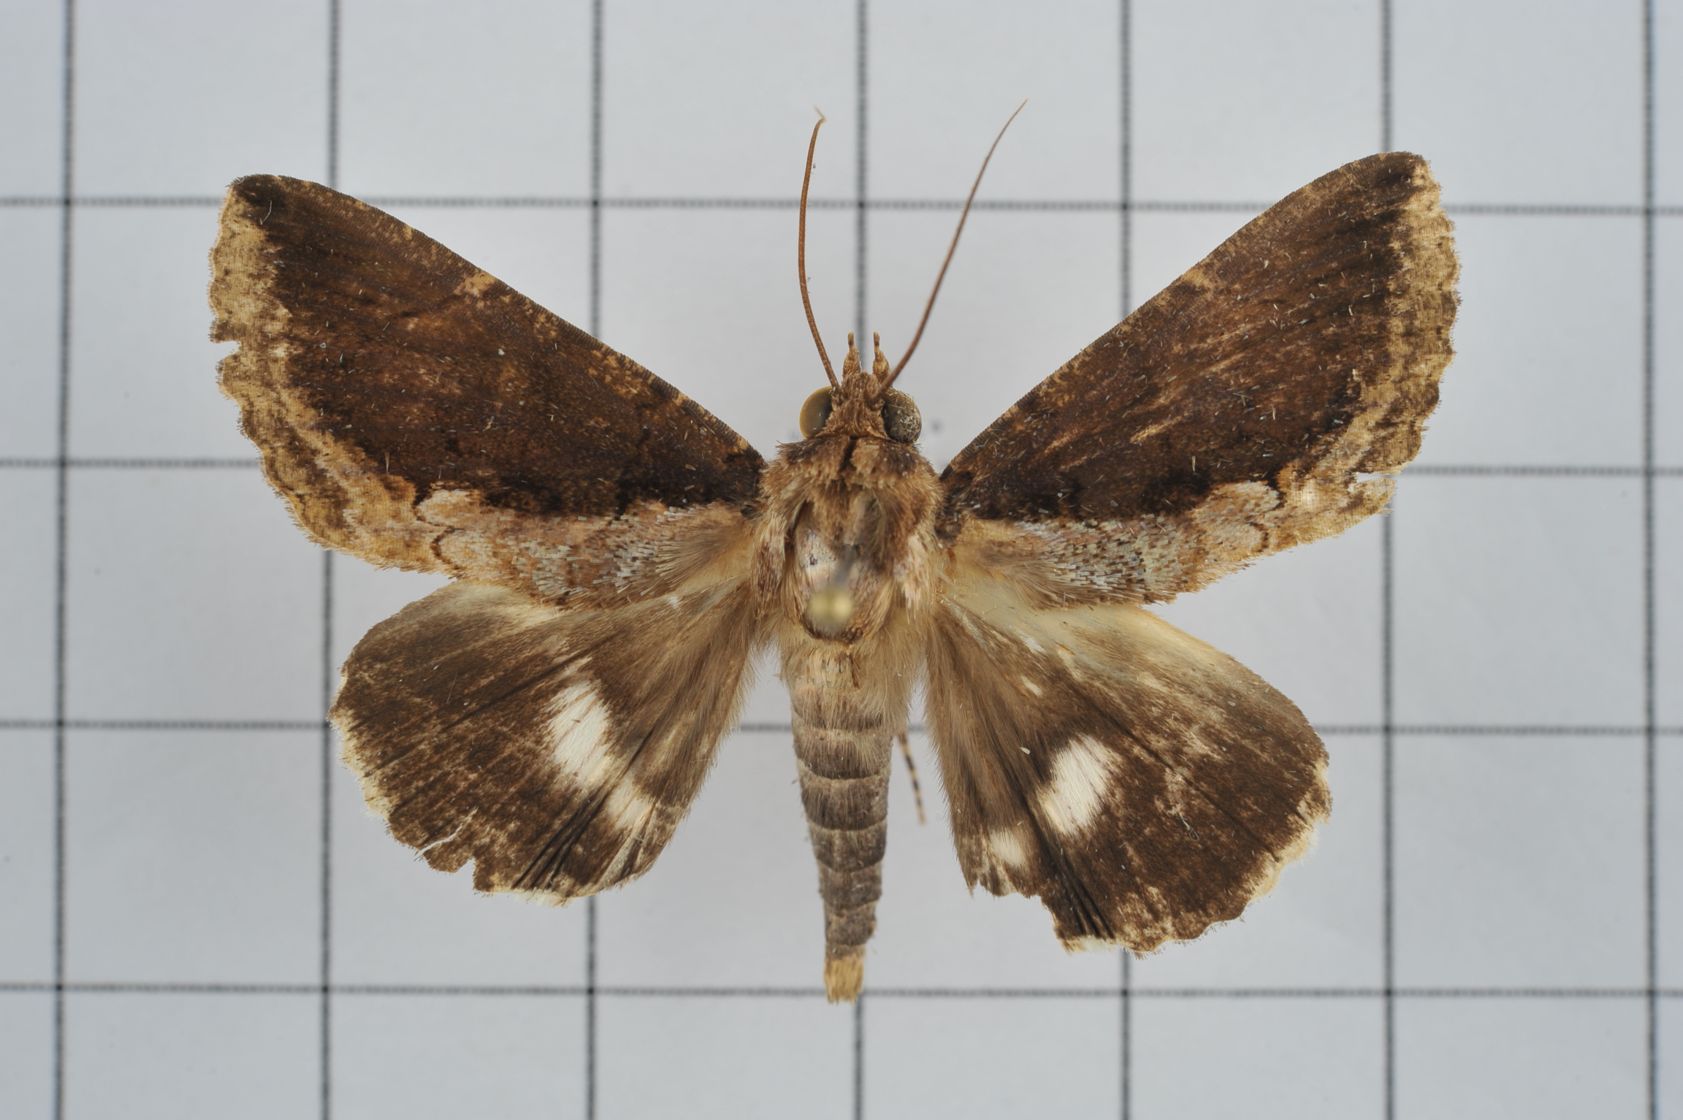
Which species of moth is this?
Ercheia cyllaria
